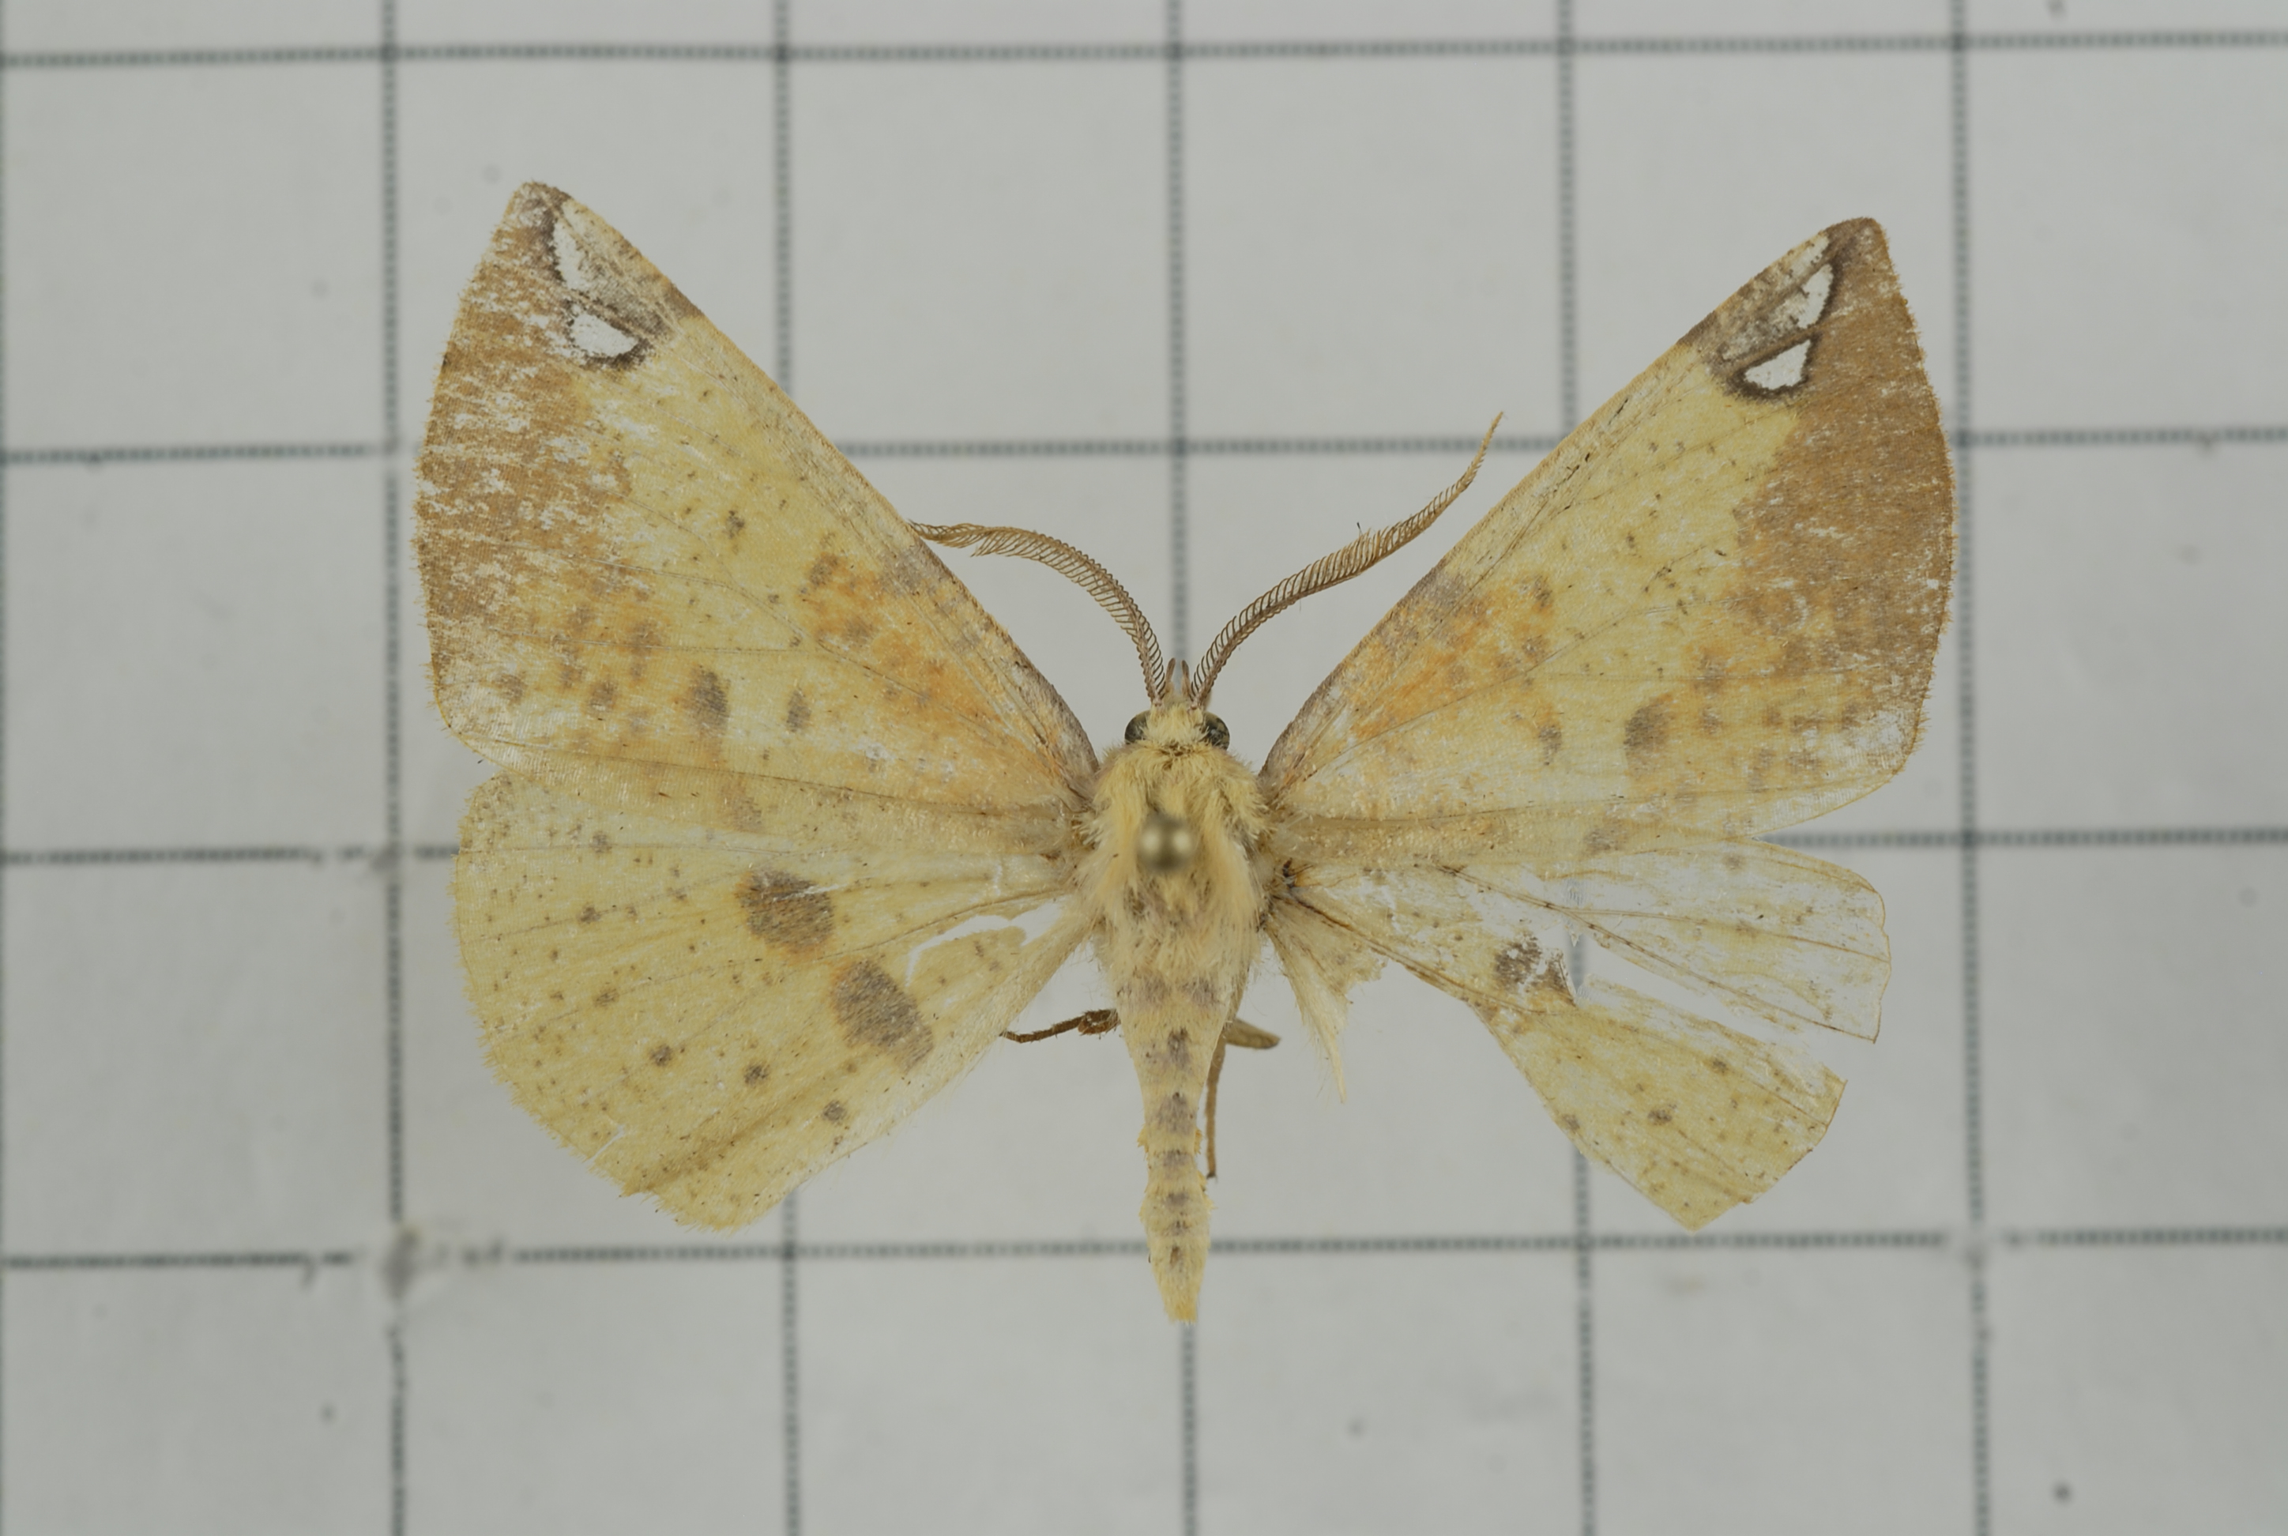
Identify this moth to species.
Pseudomiza aurata
